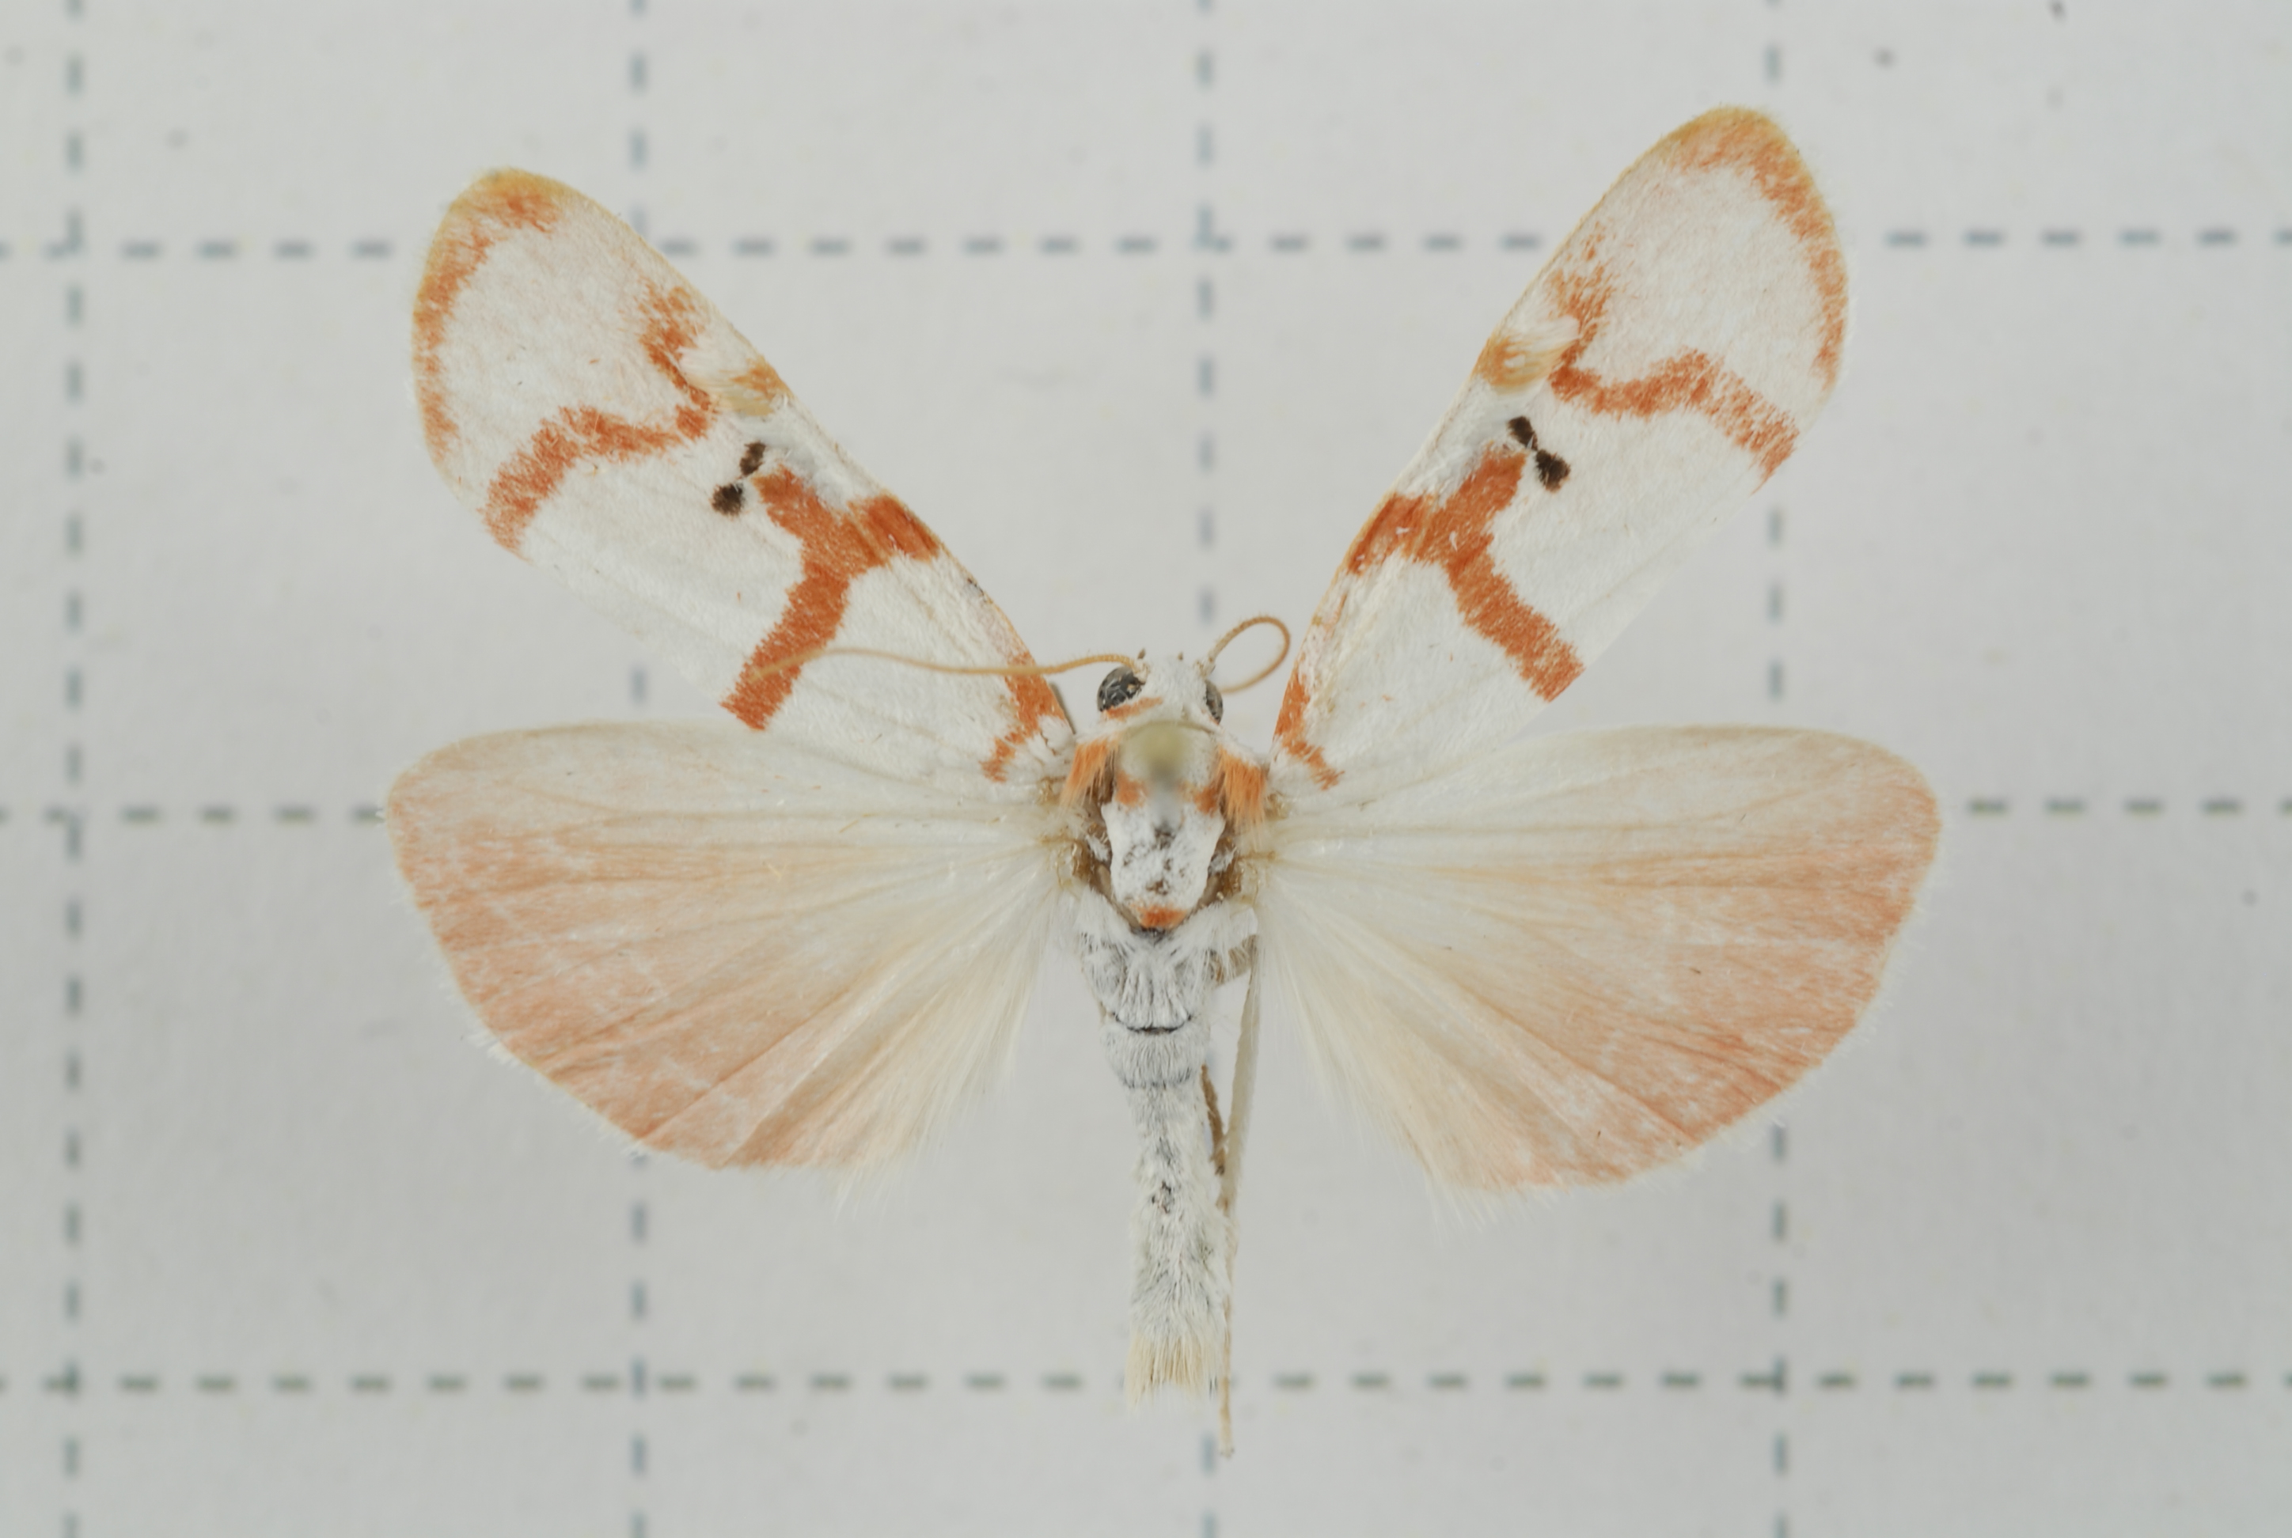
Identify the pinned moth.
Cyana hamata hamata
